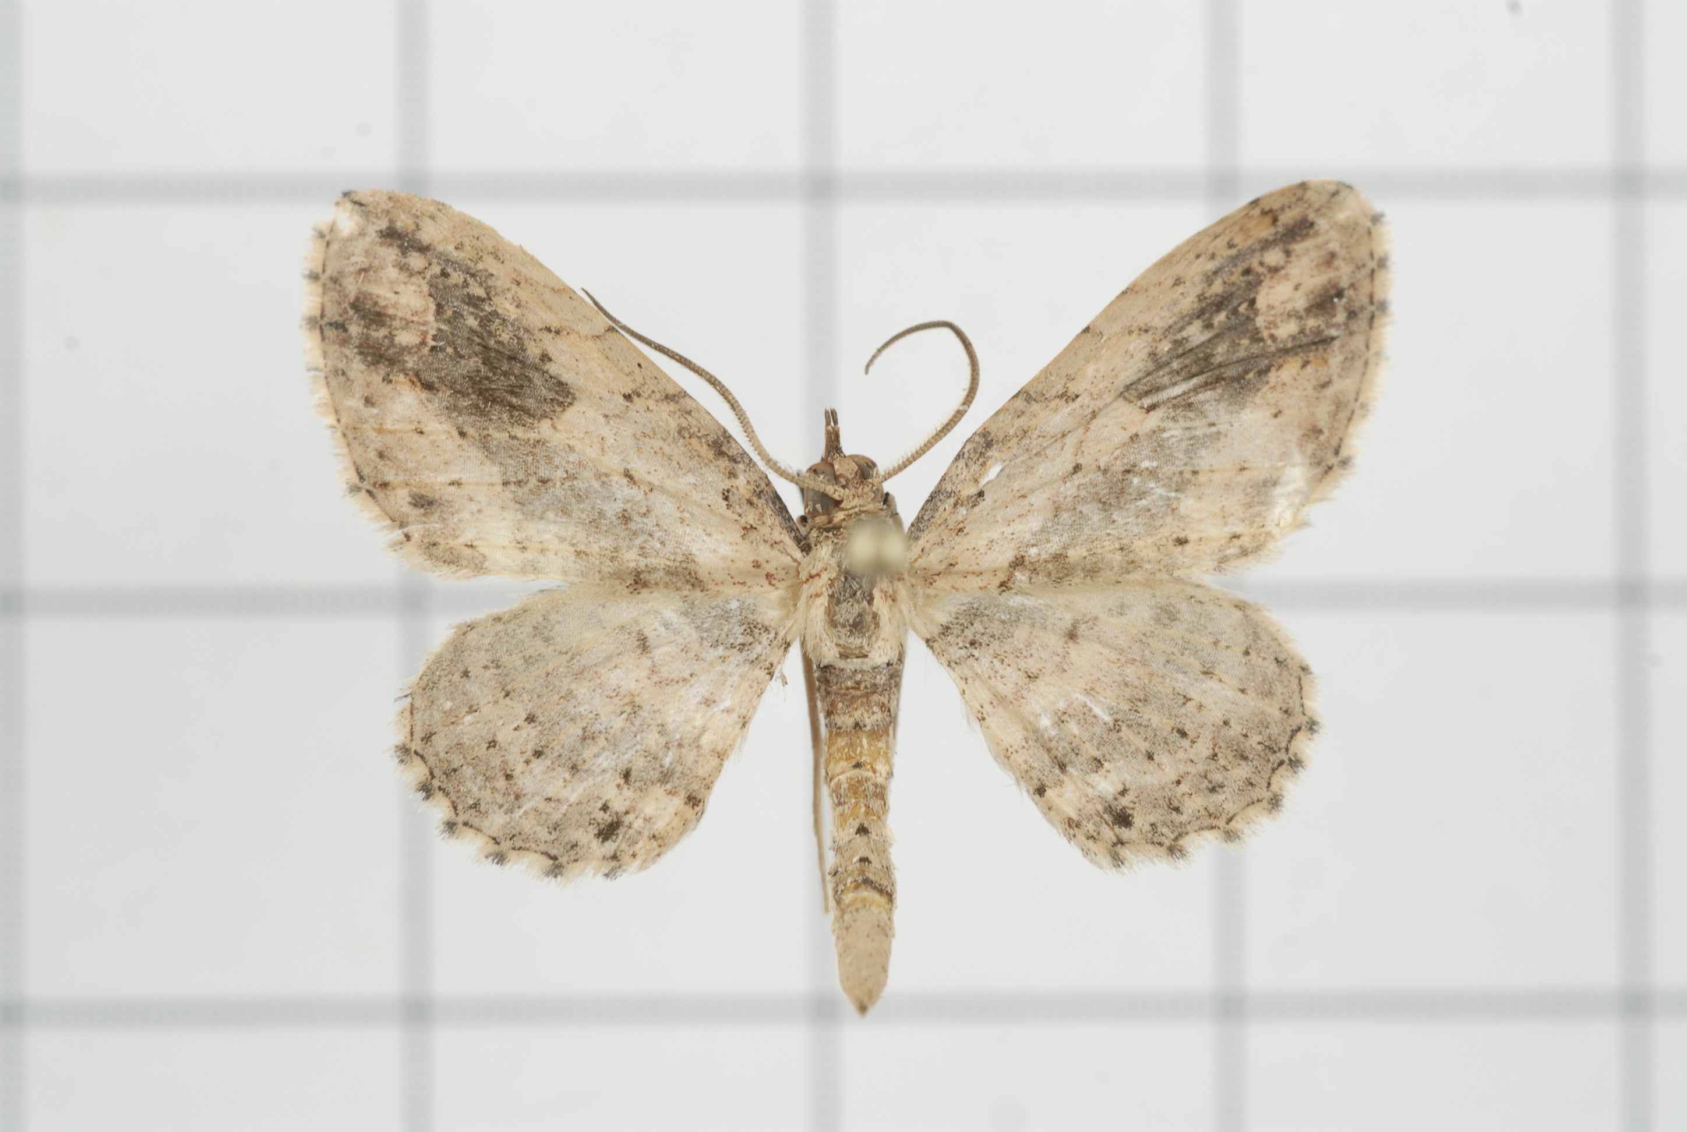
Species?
Ziridava orchidensis
